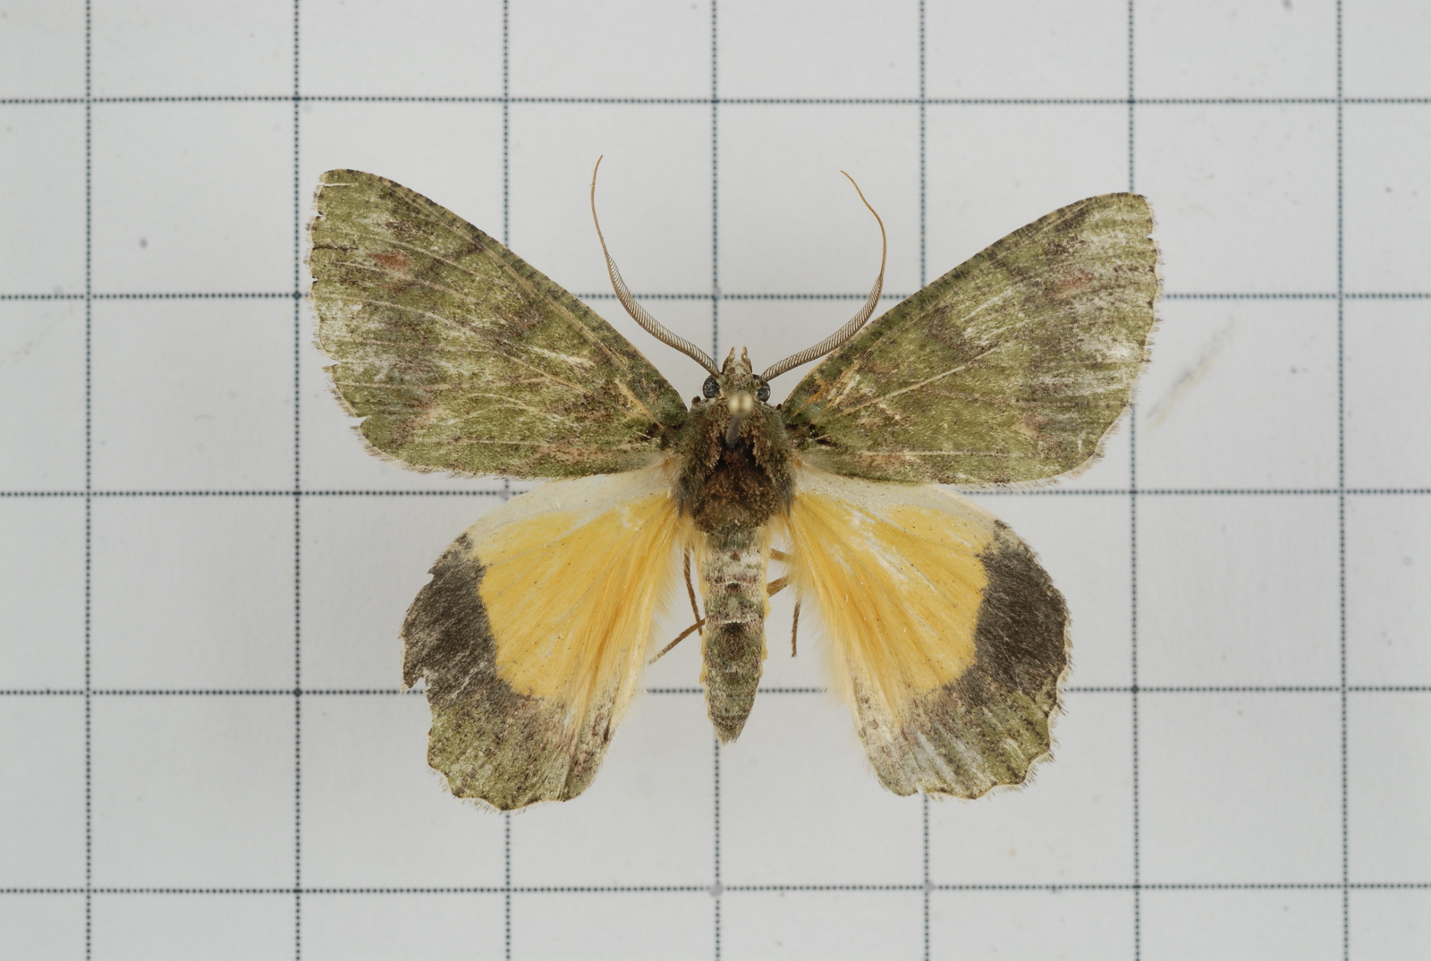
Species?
Dindica polyphaenaria
